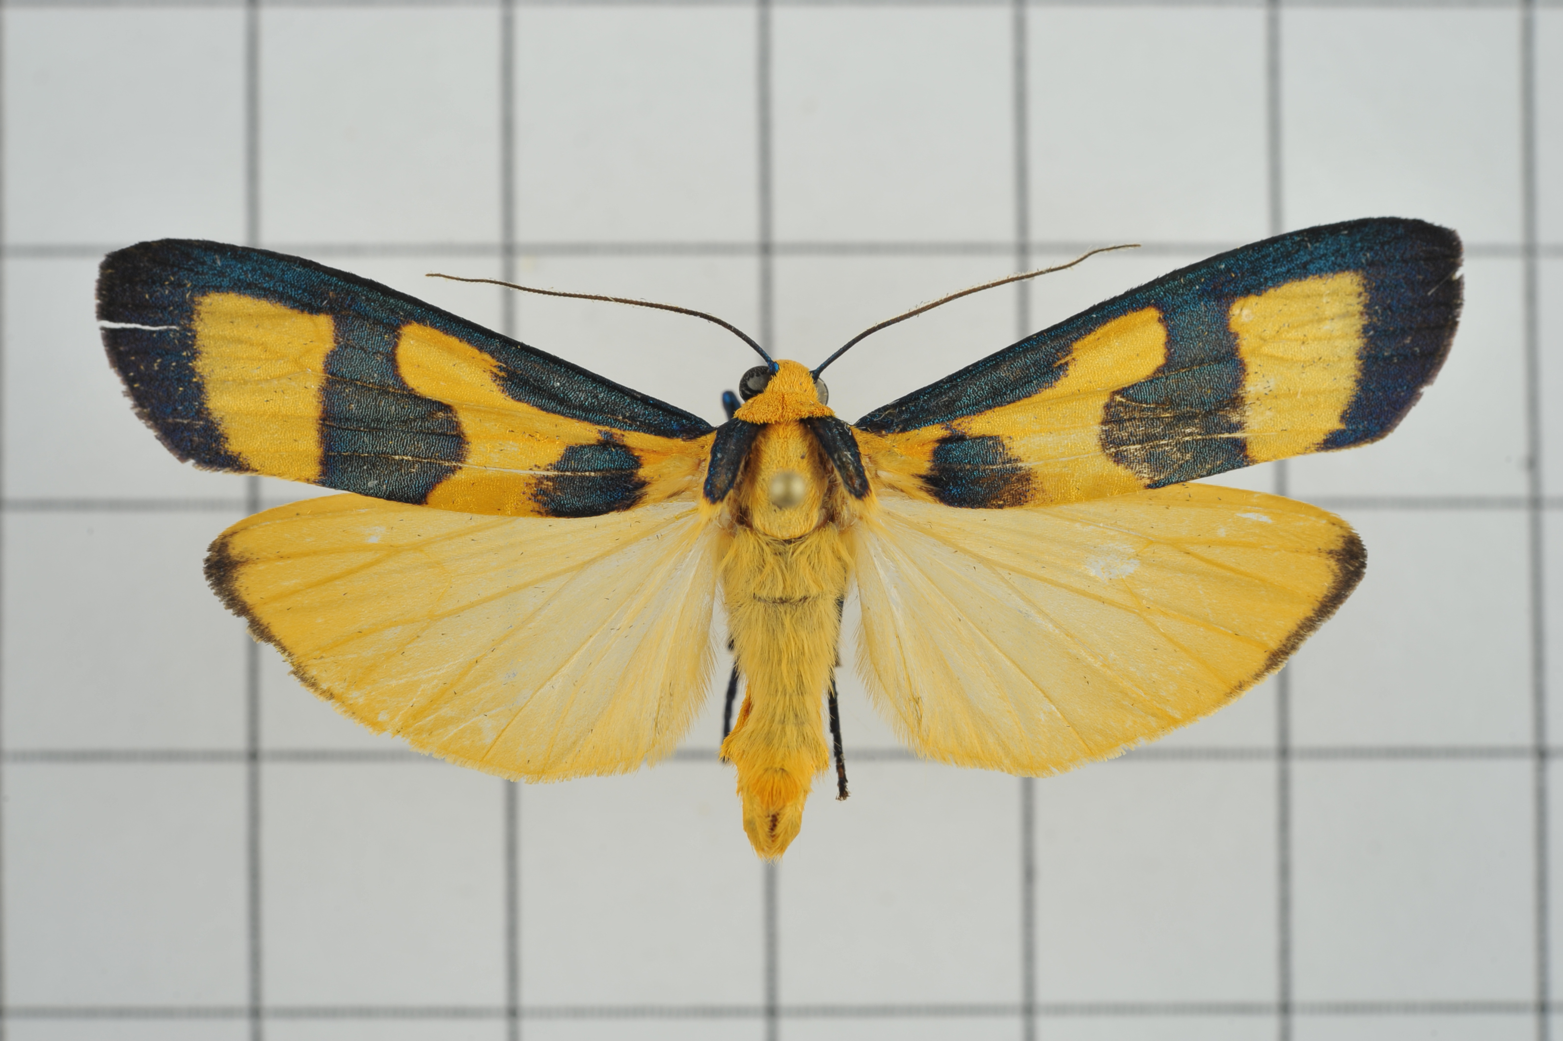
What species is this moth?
Chrysaeglia magnifica
